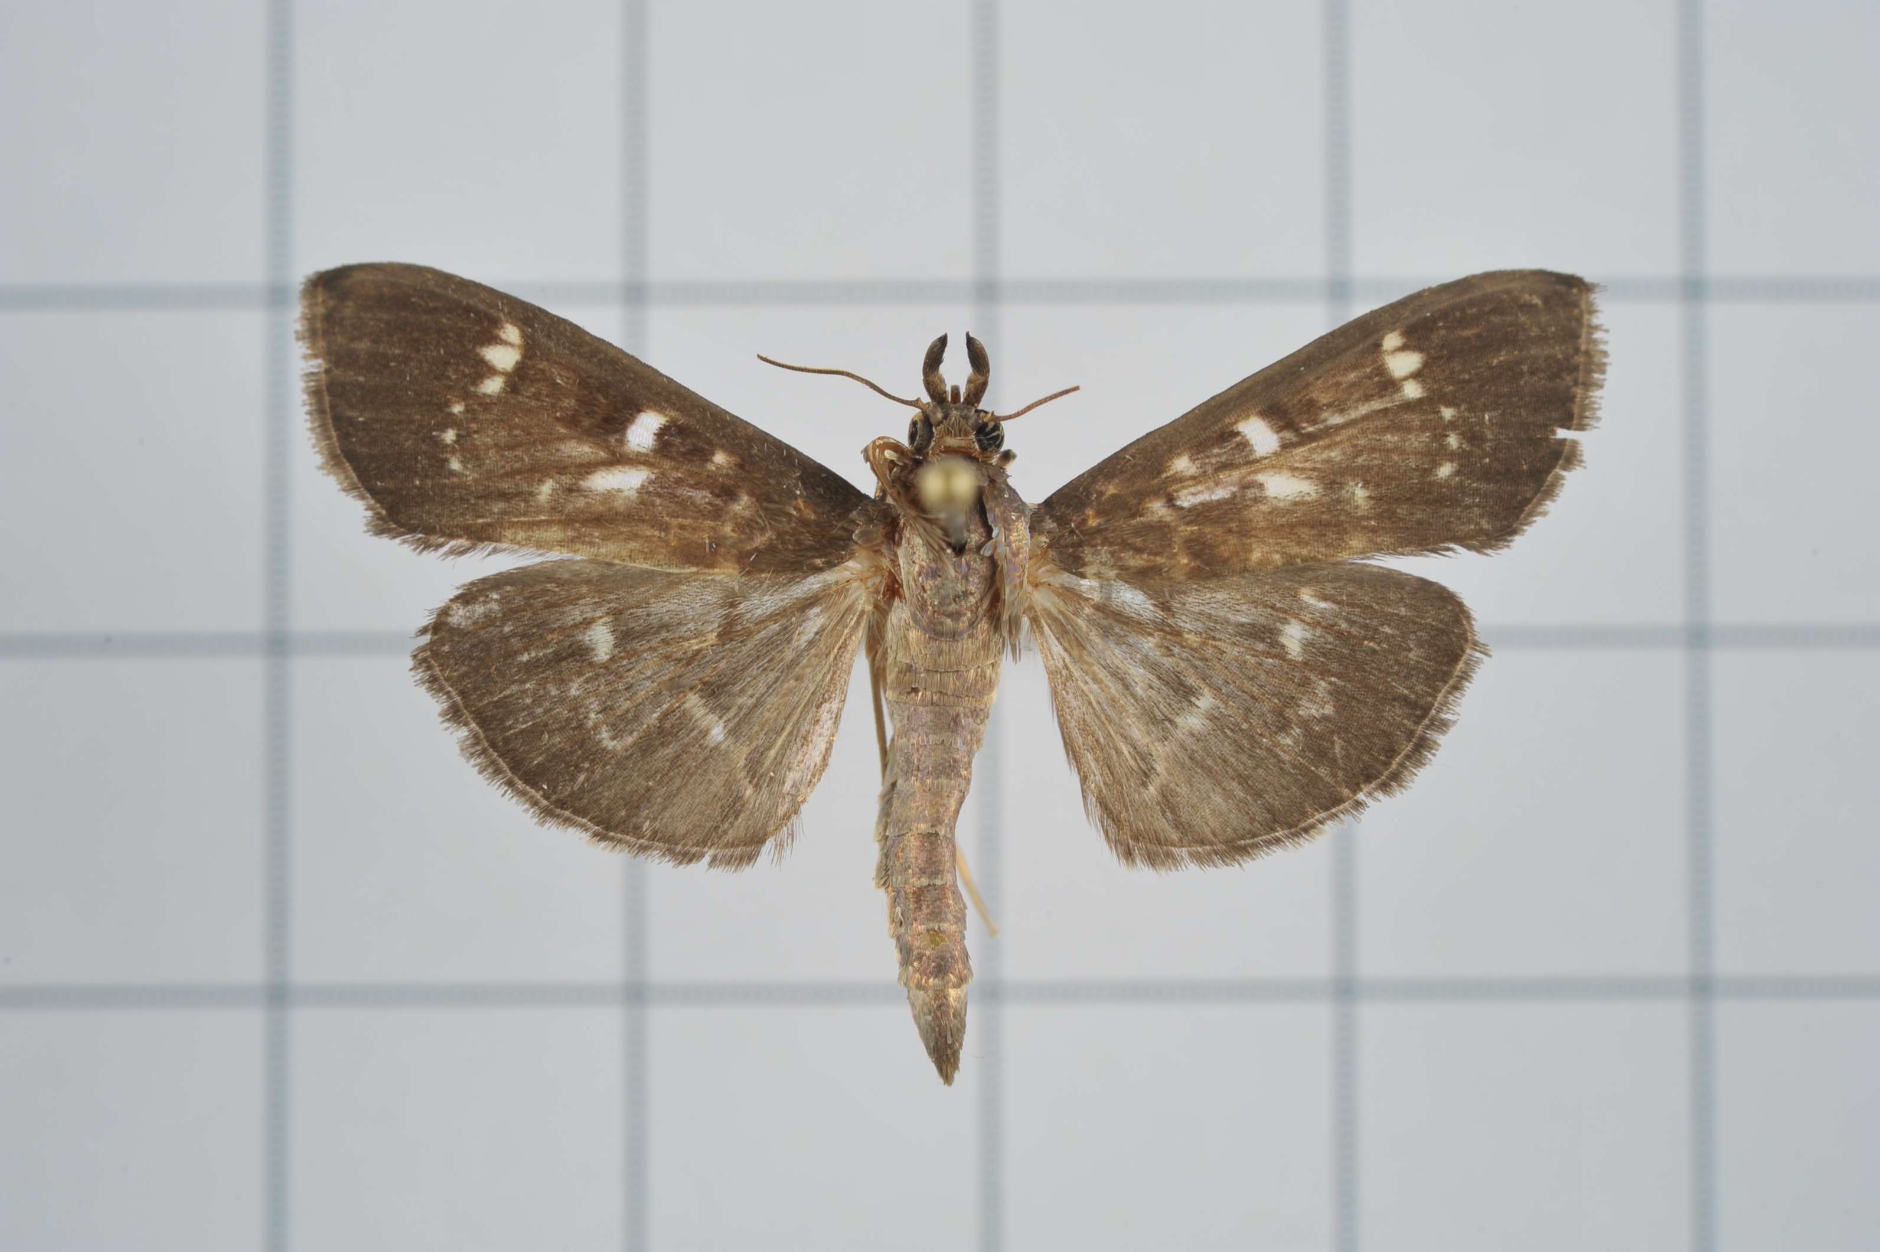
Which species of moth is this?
Prorodes mimica
